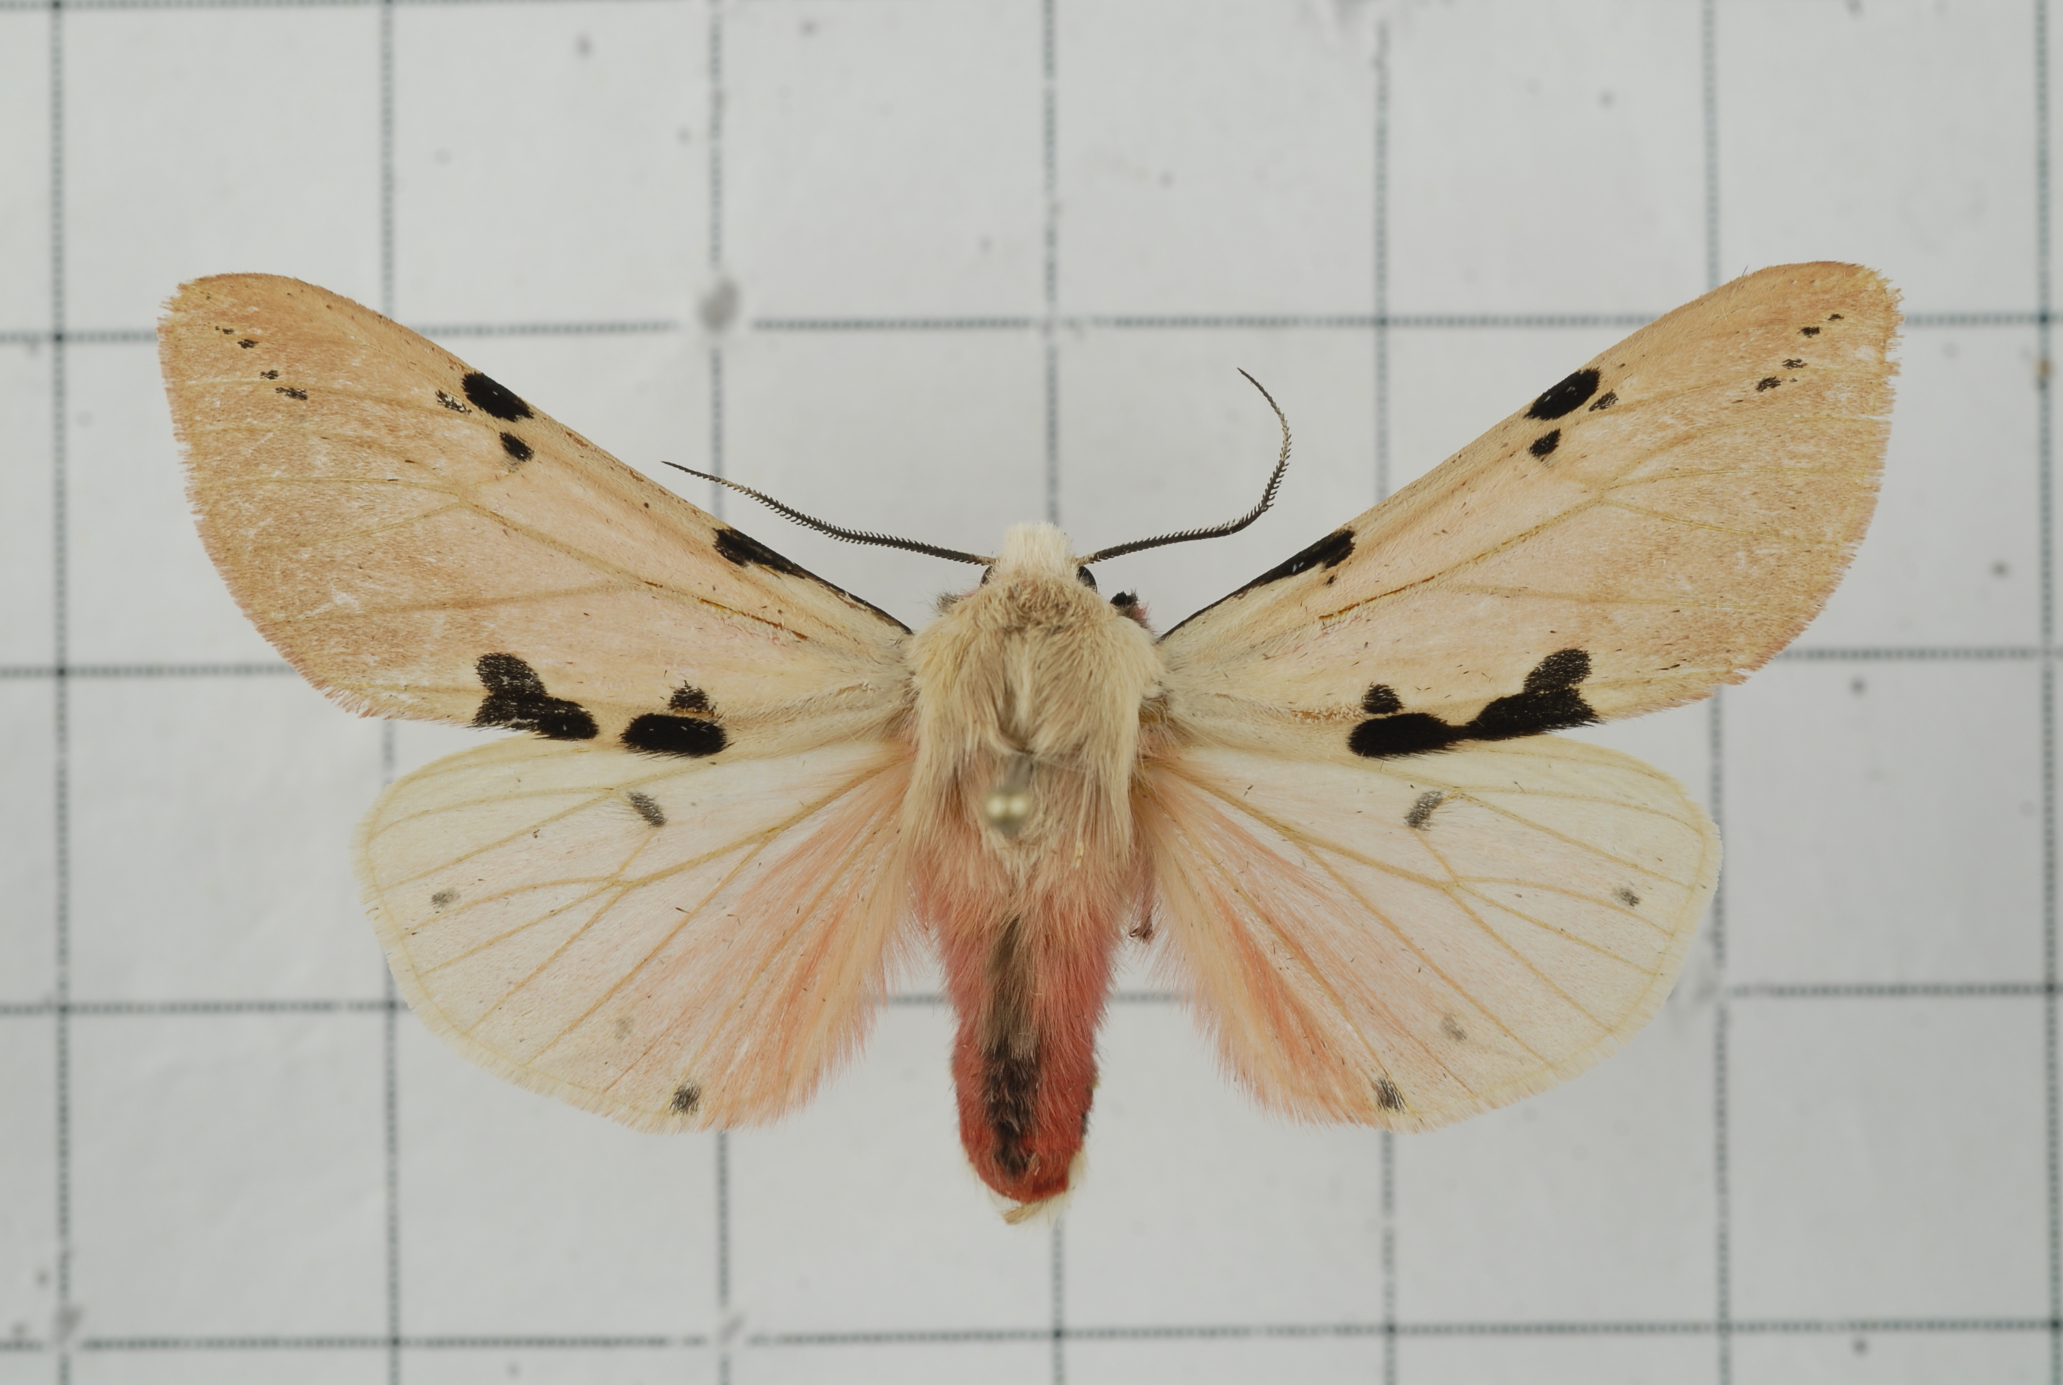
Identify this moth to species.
Spilarctia clava
